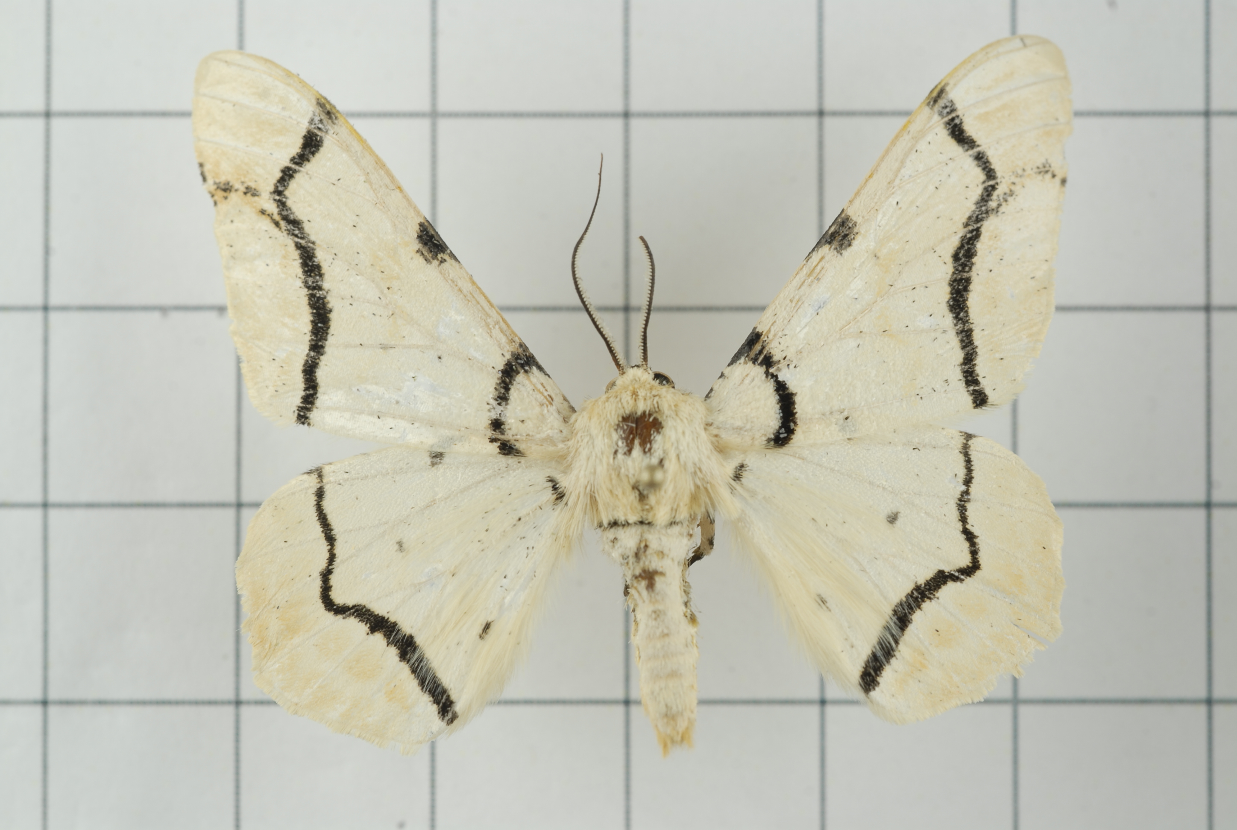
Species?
Biston perclara
